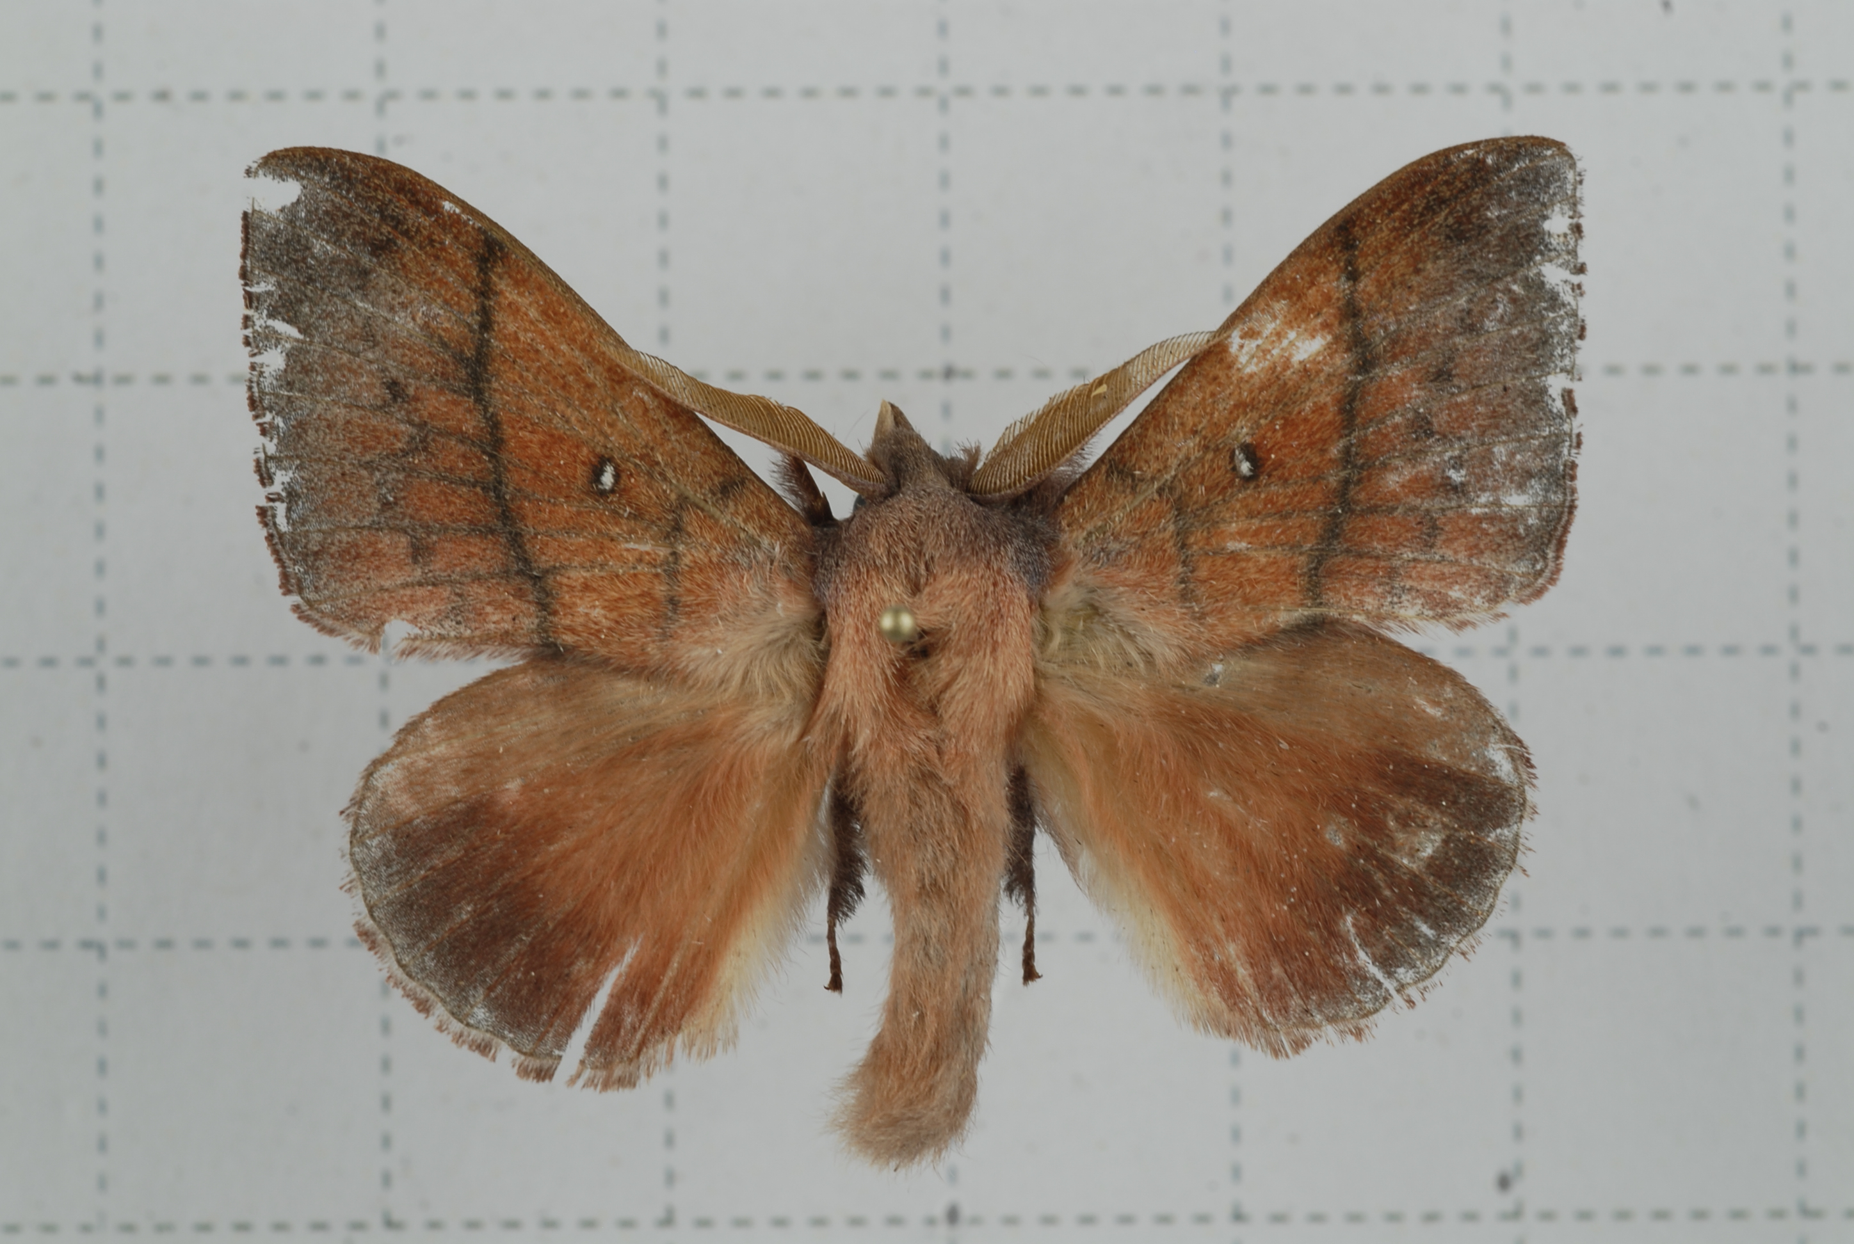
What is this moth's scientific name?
Odonestis bheroba formosae
